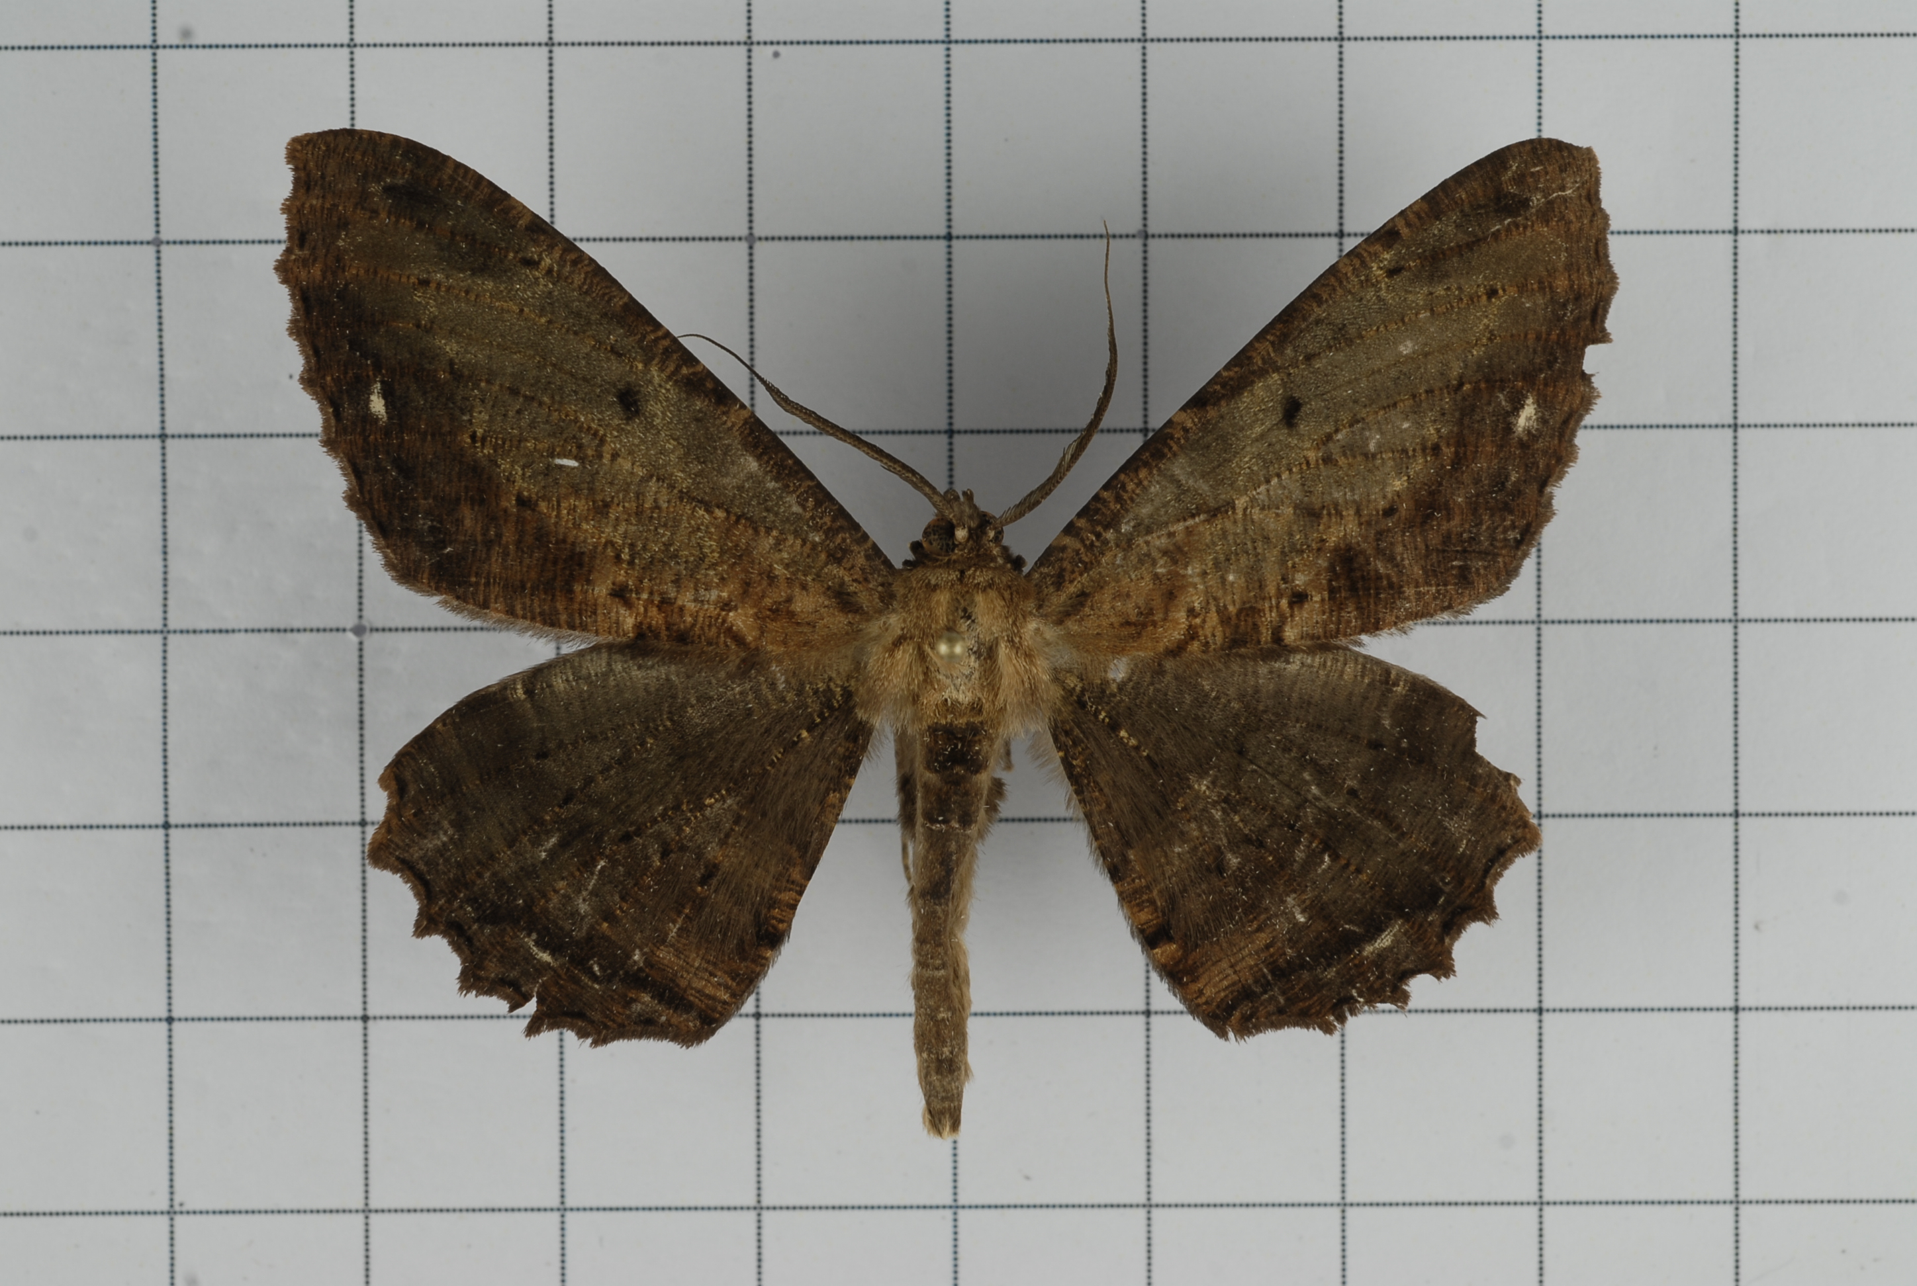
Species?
Asota heliconia zebrina
